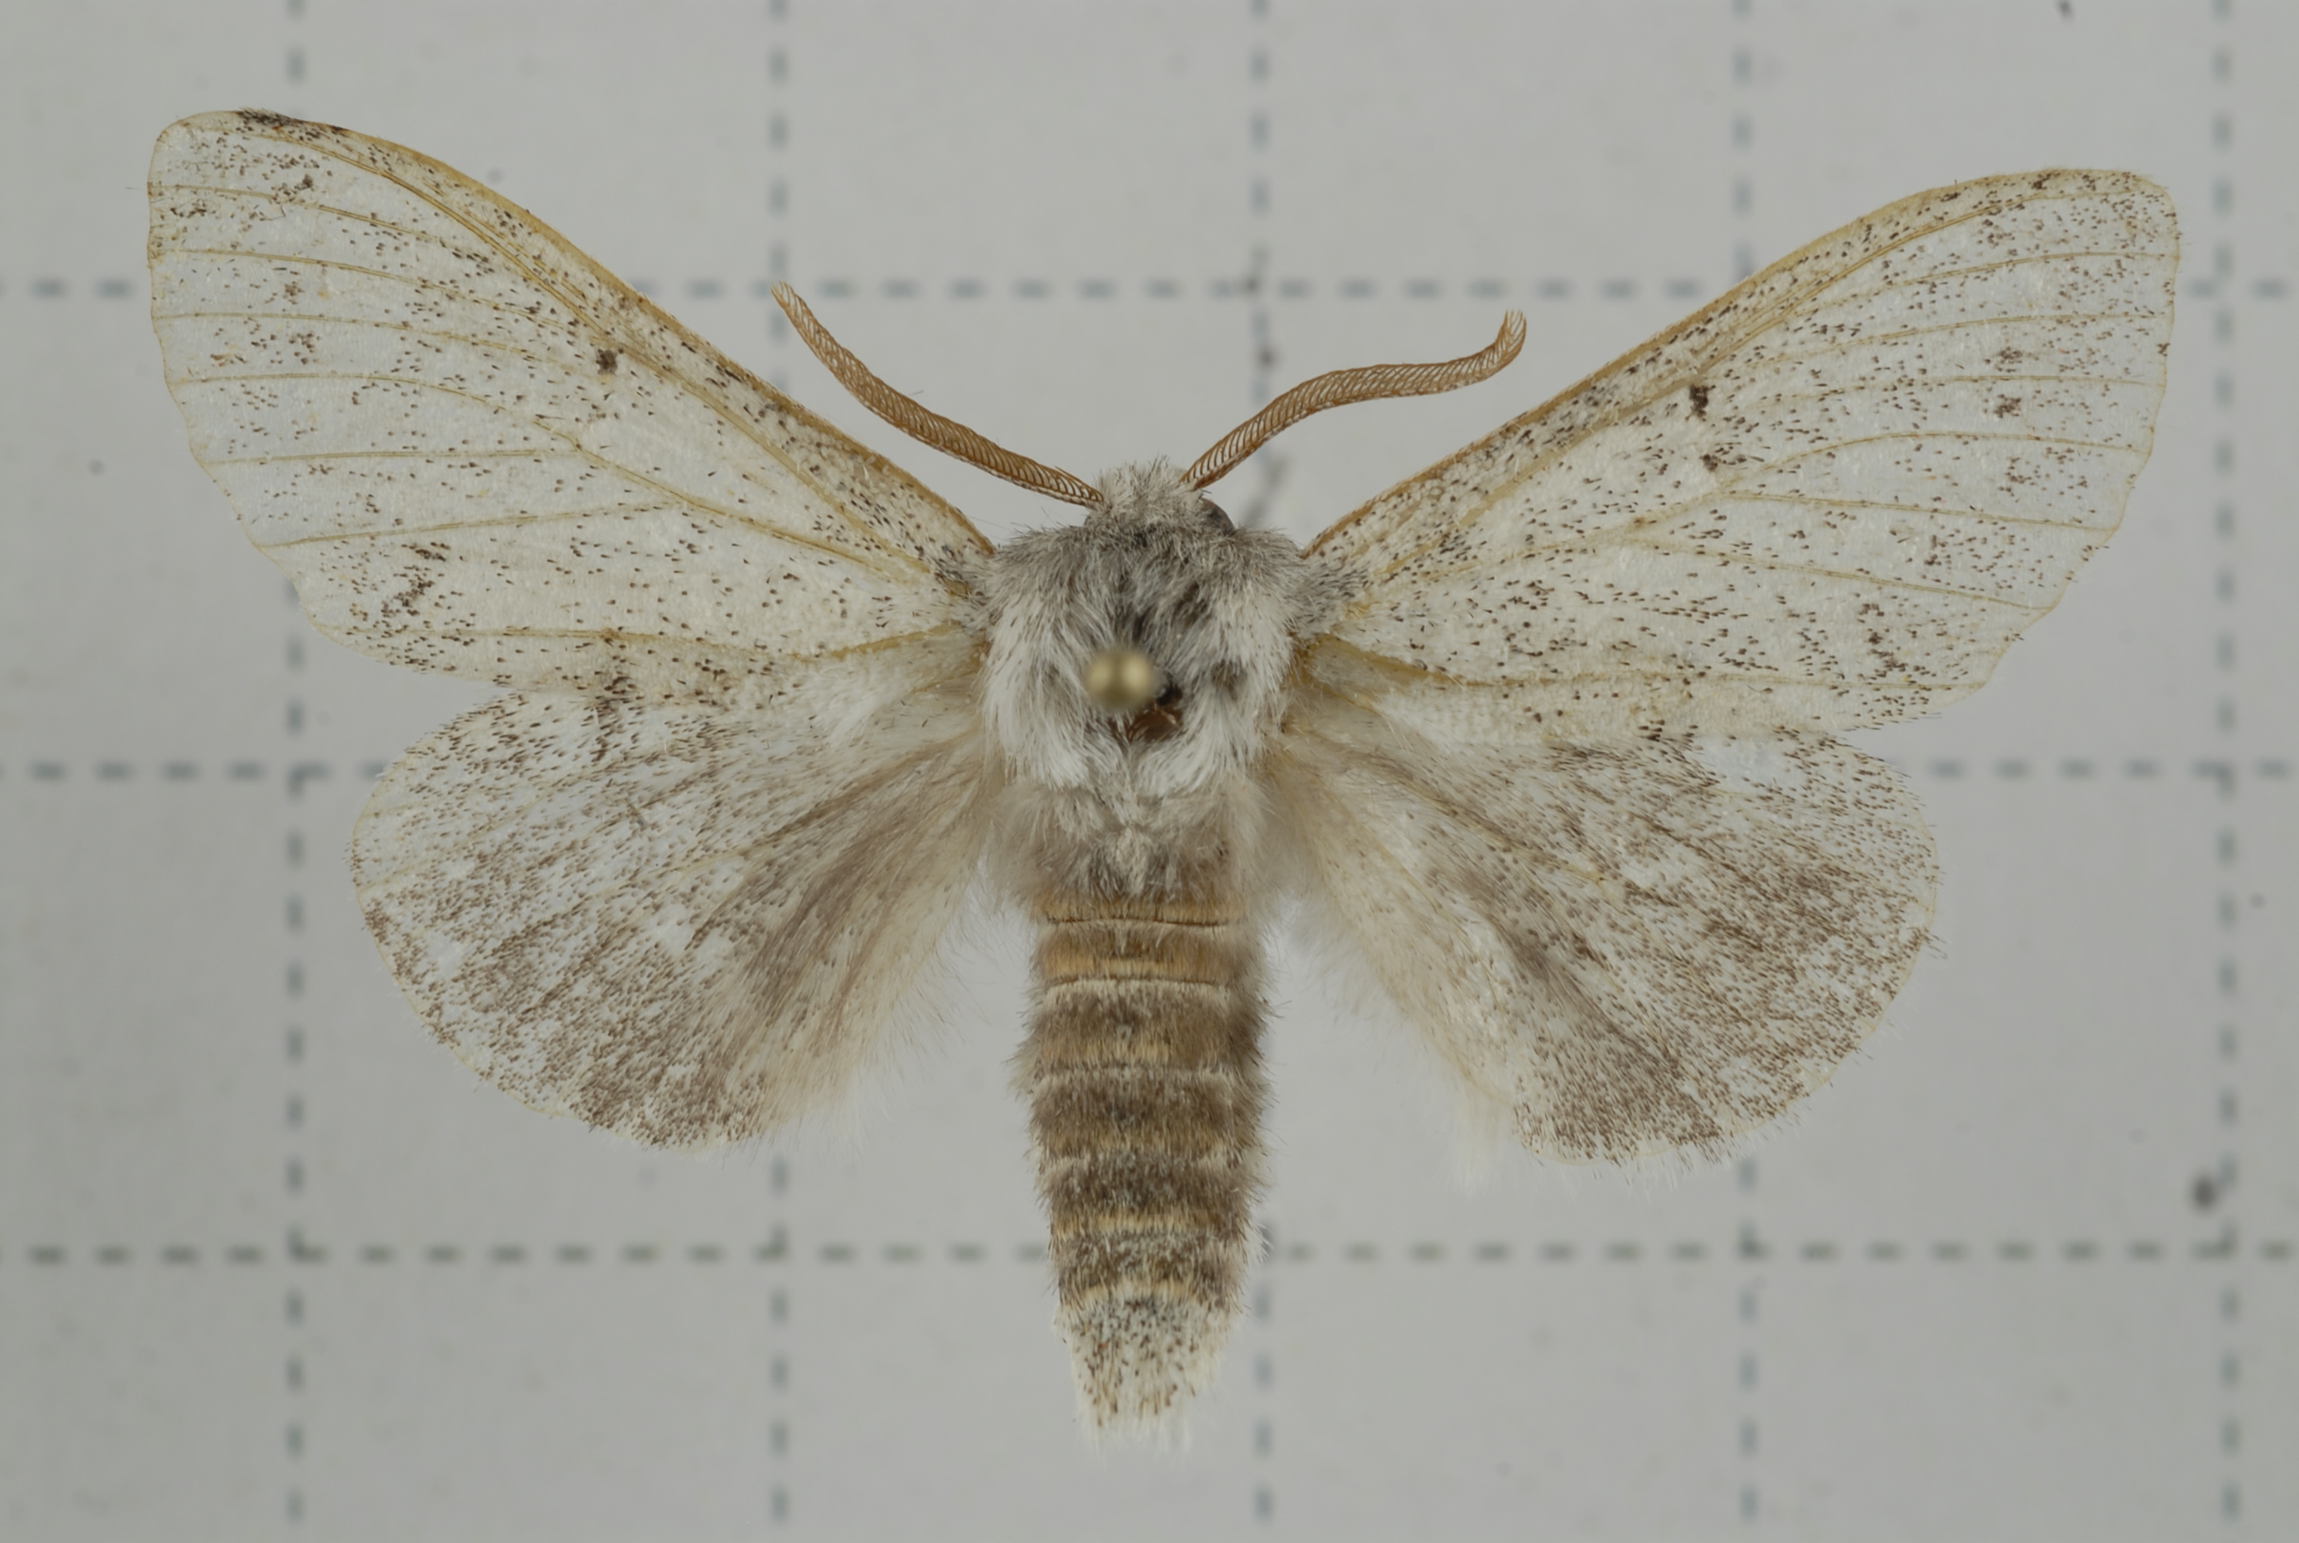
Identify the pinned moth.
Cnethodonta grisescens baibarana
